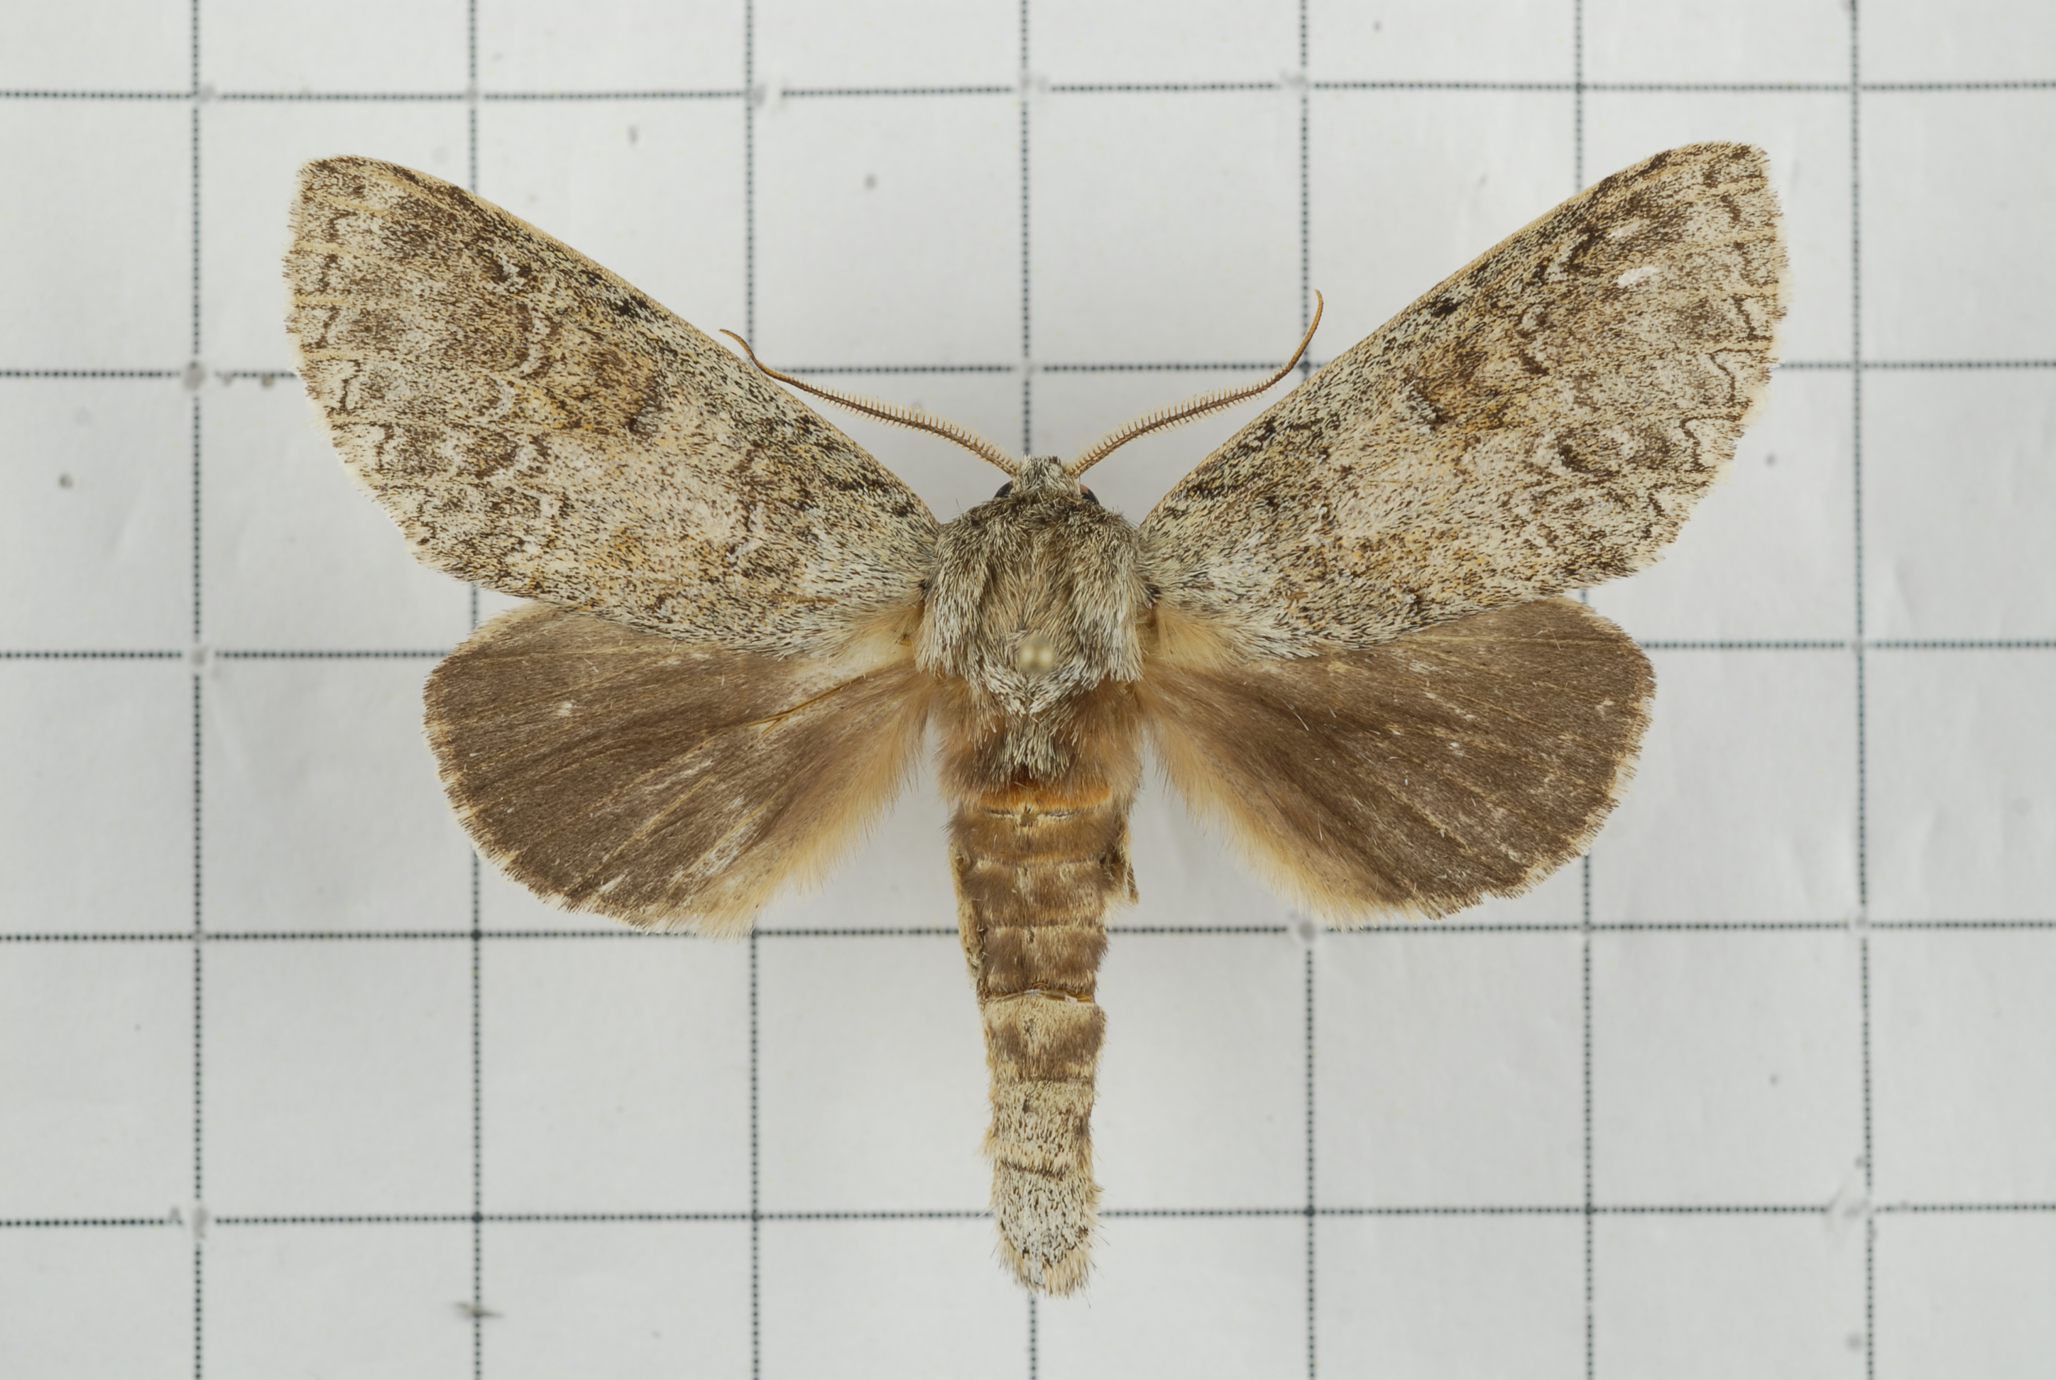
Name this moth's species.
Mesophalera sigmata
